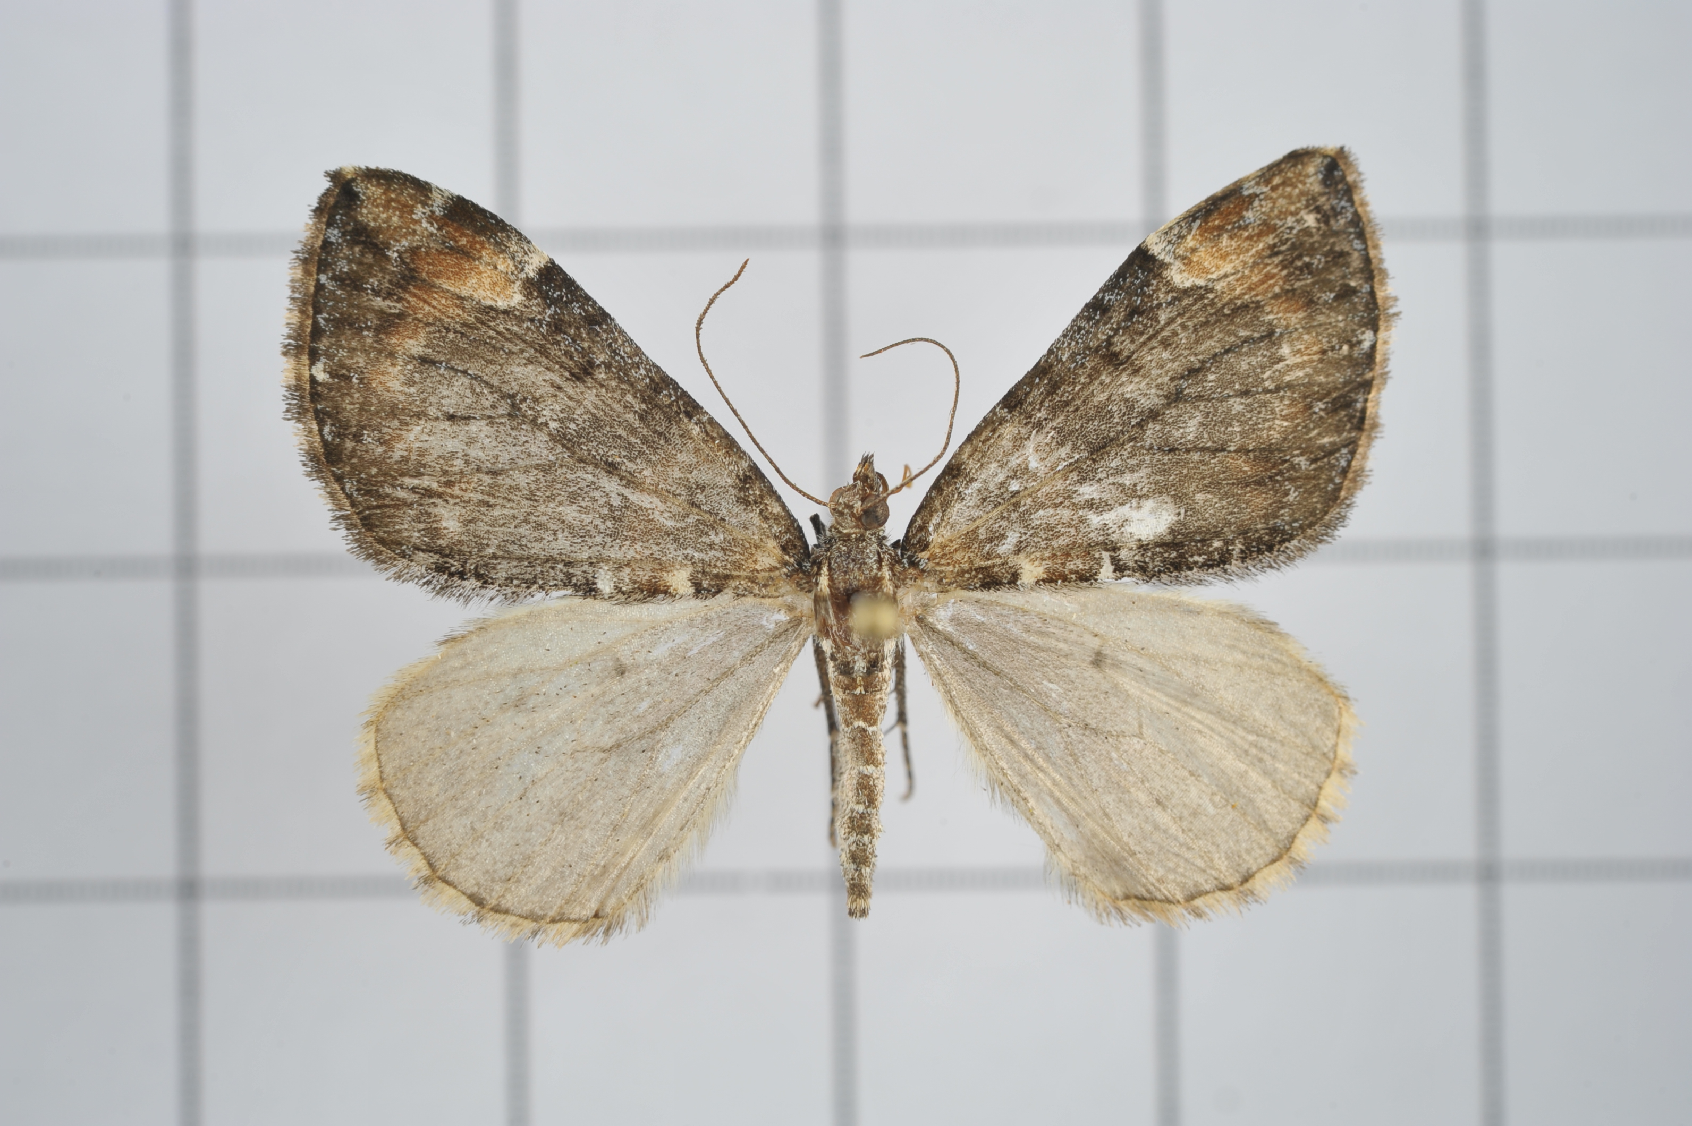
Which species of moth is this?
Dysstroma fumata
